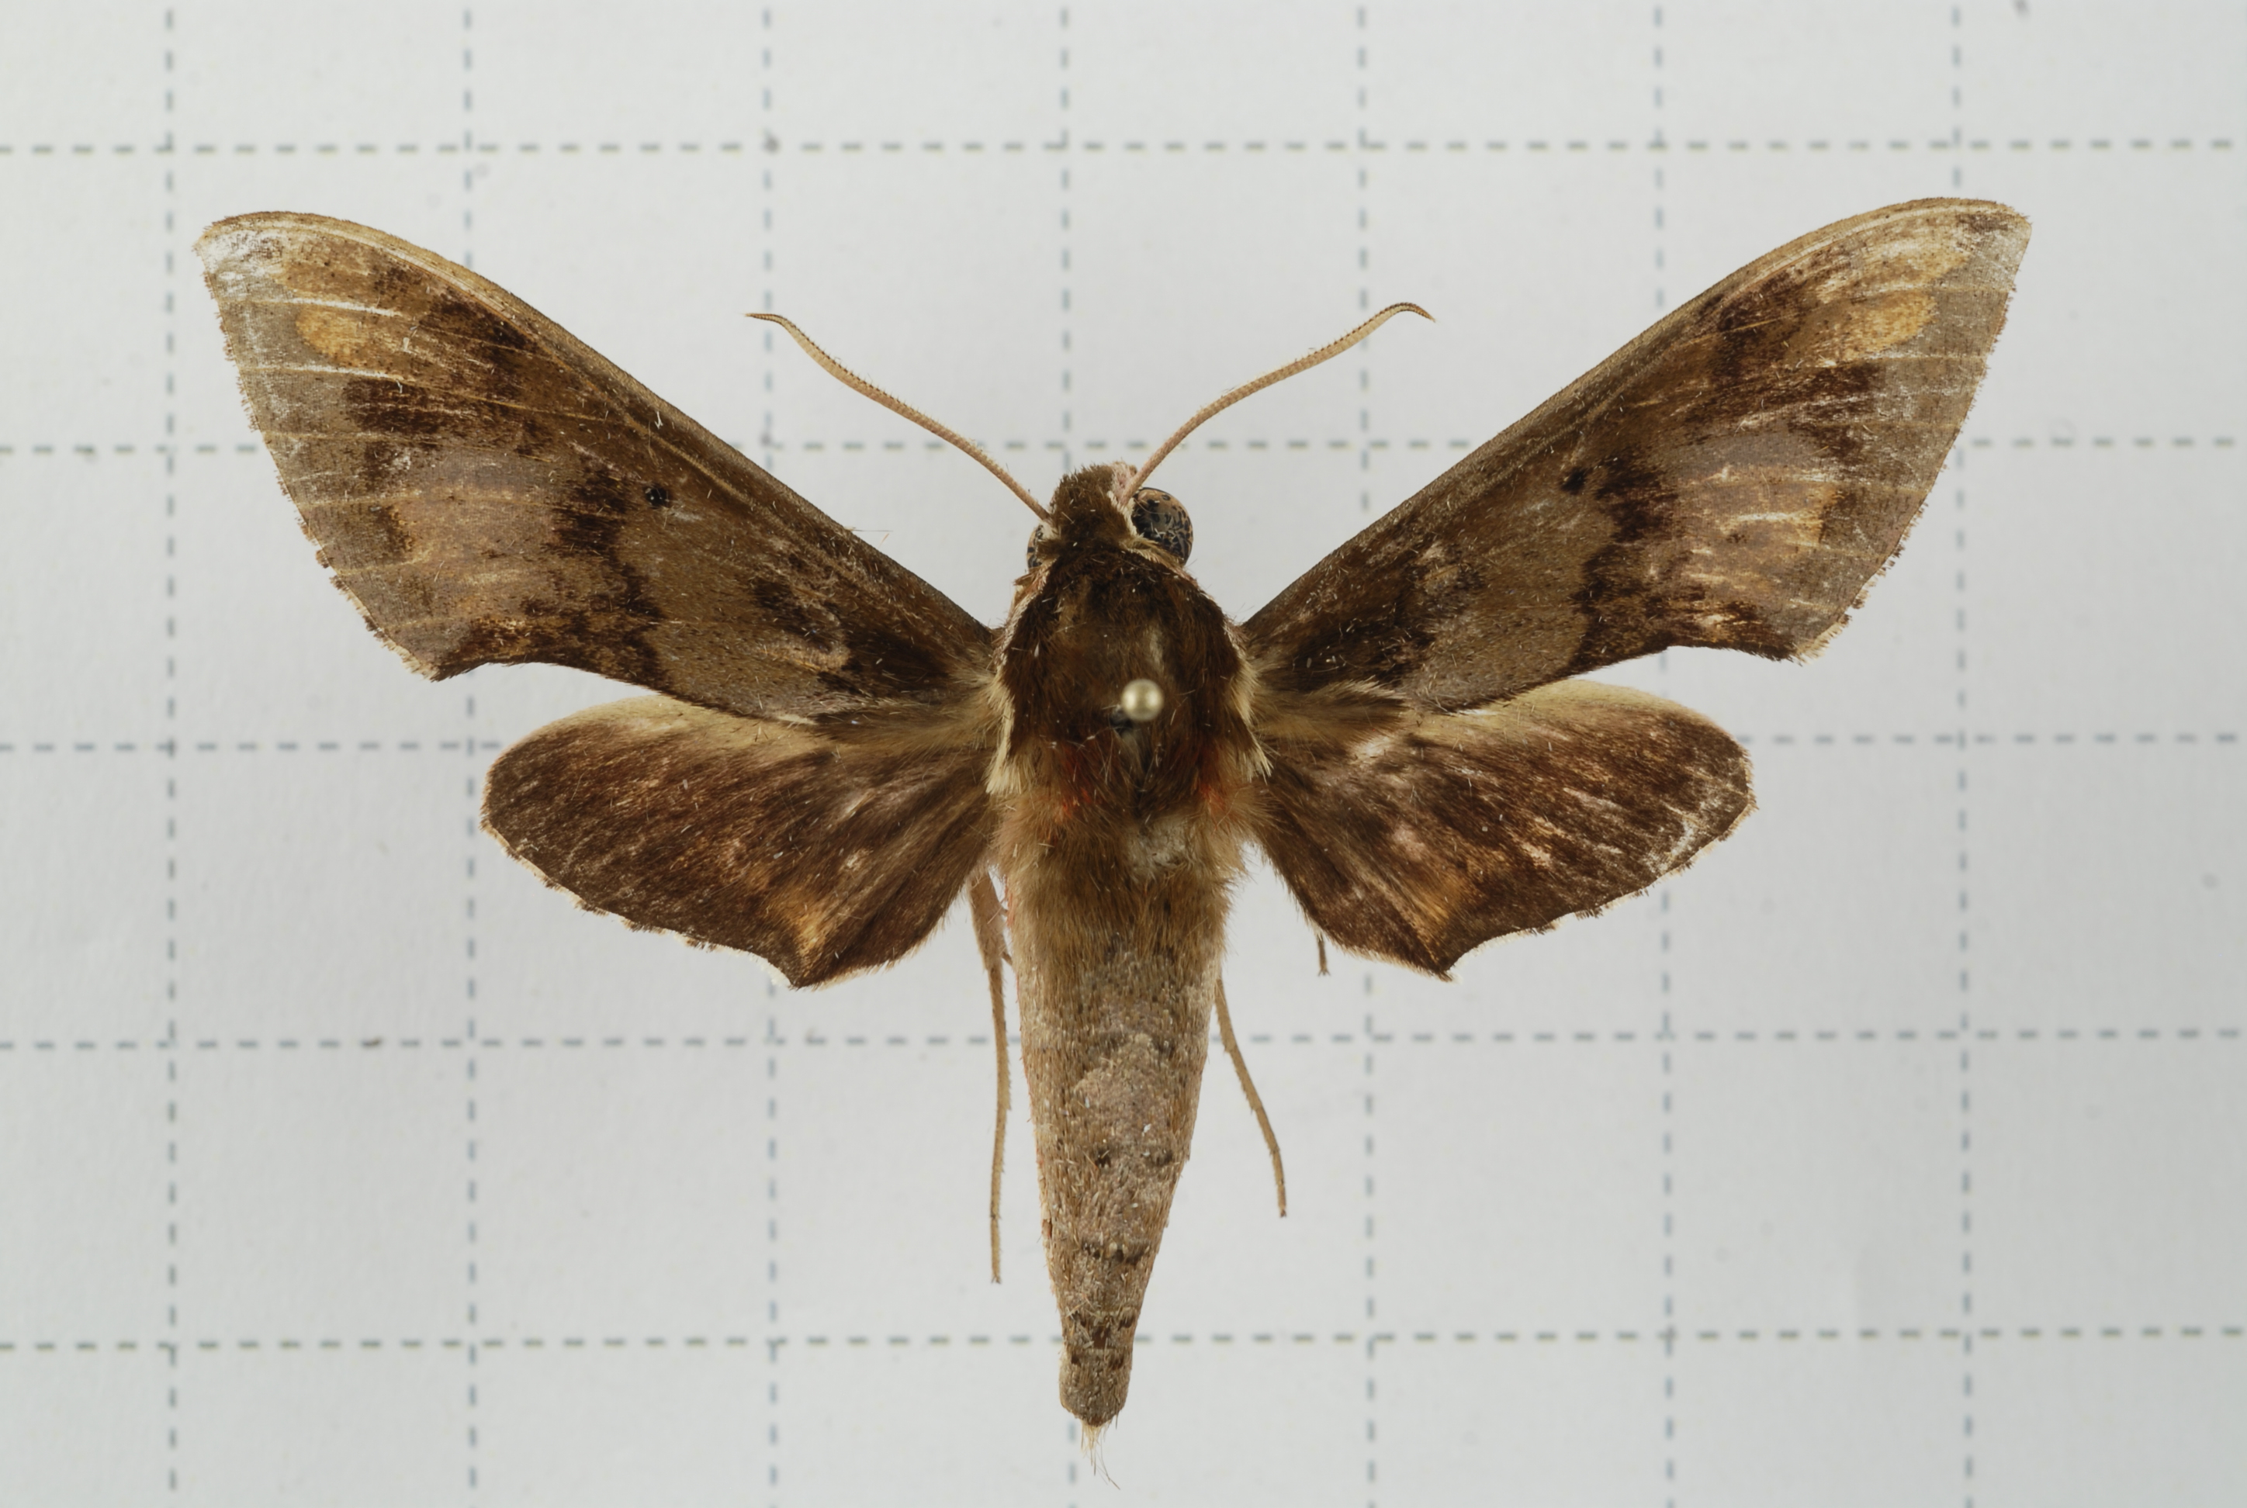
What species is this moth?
Rhagastis binoculata
